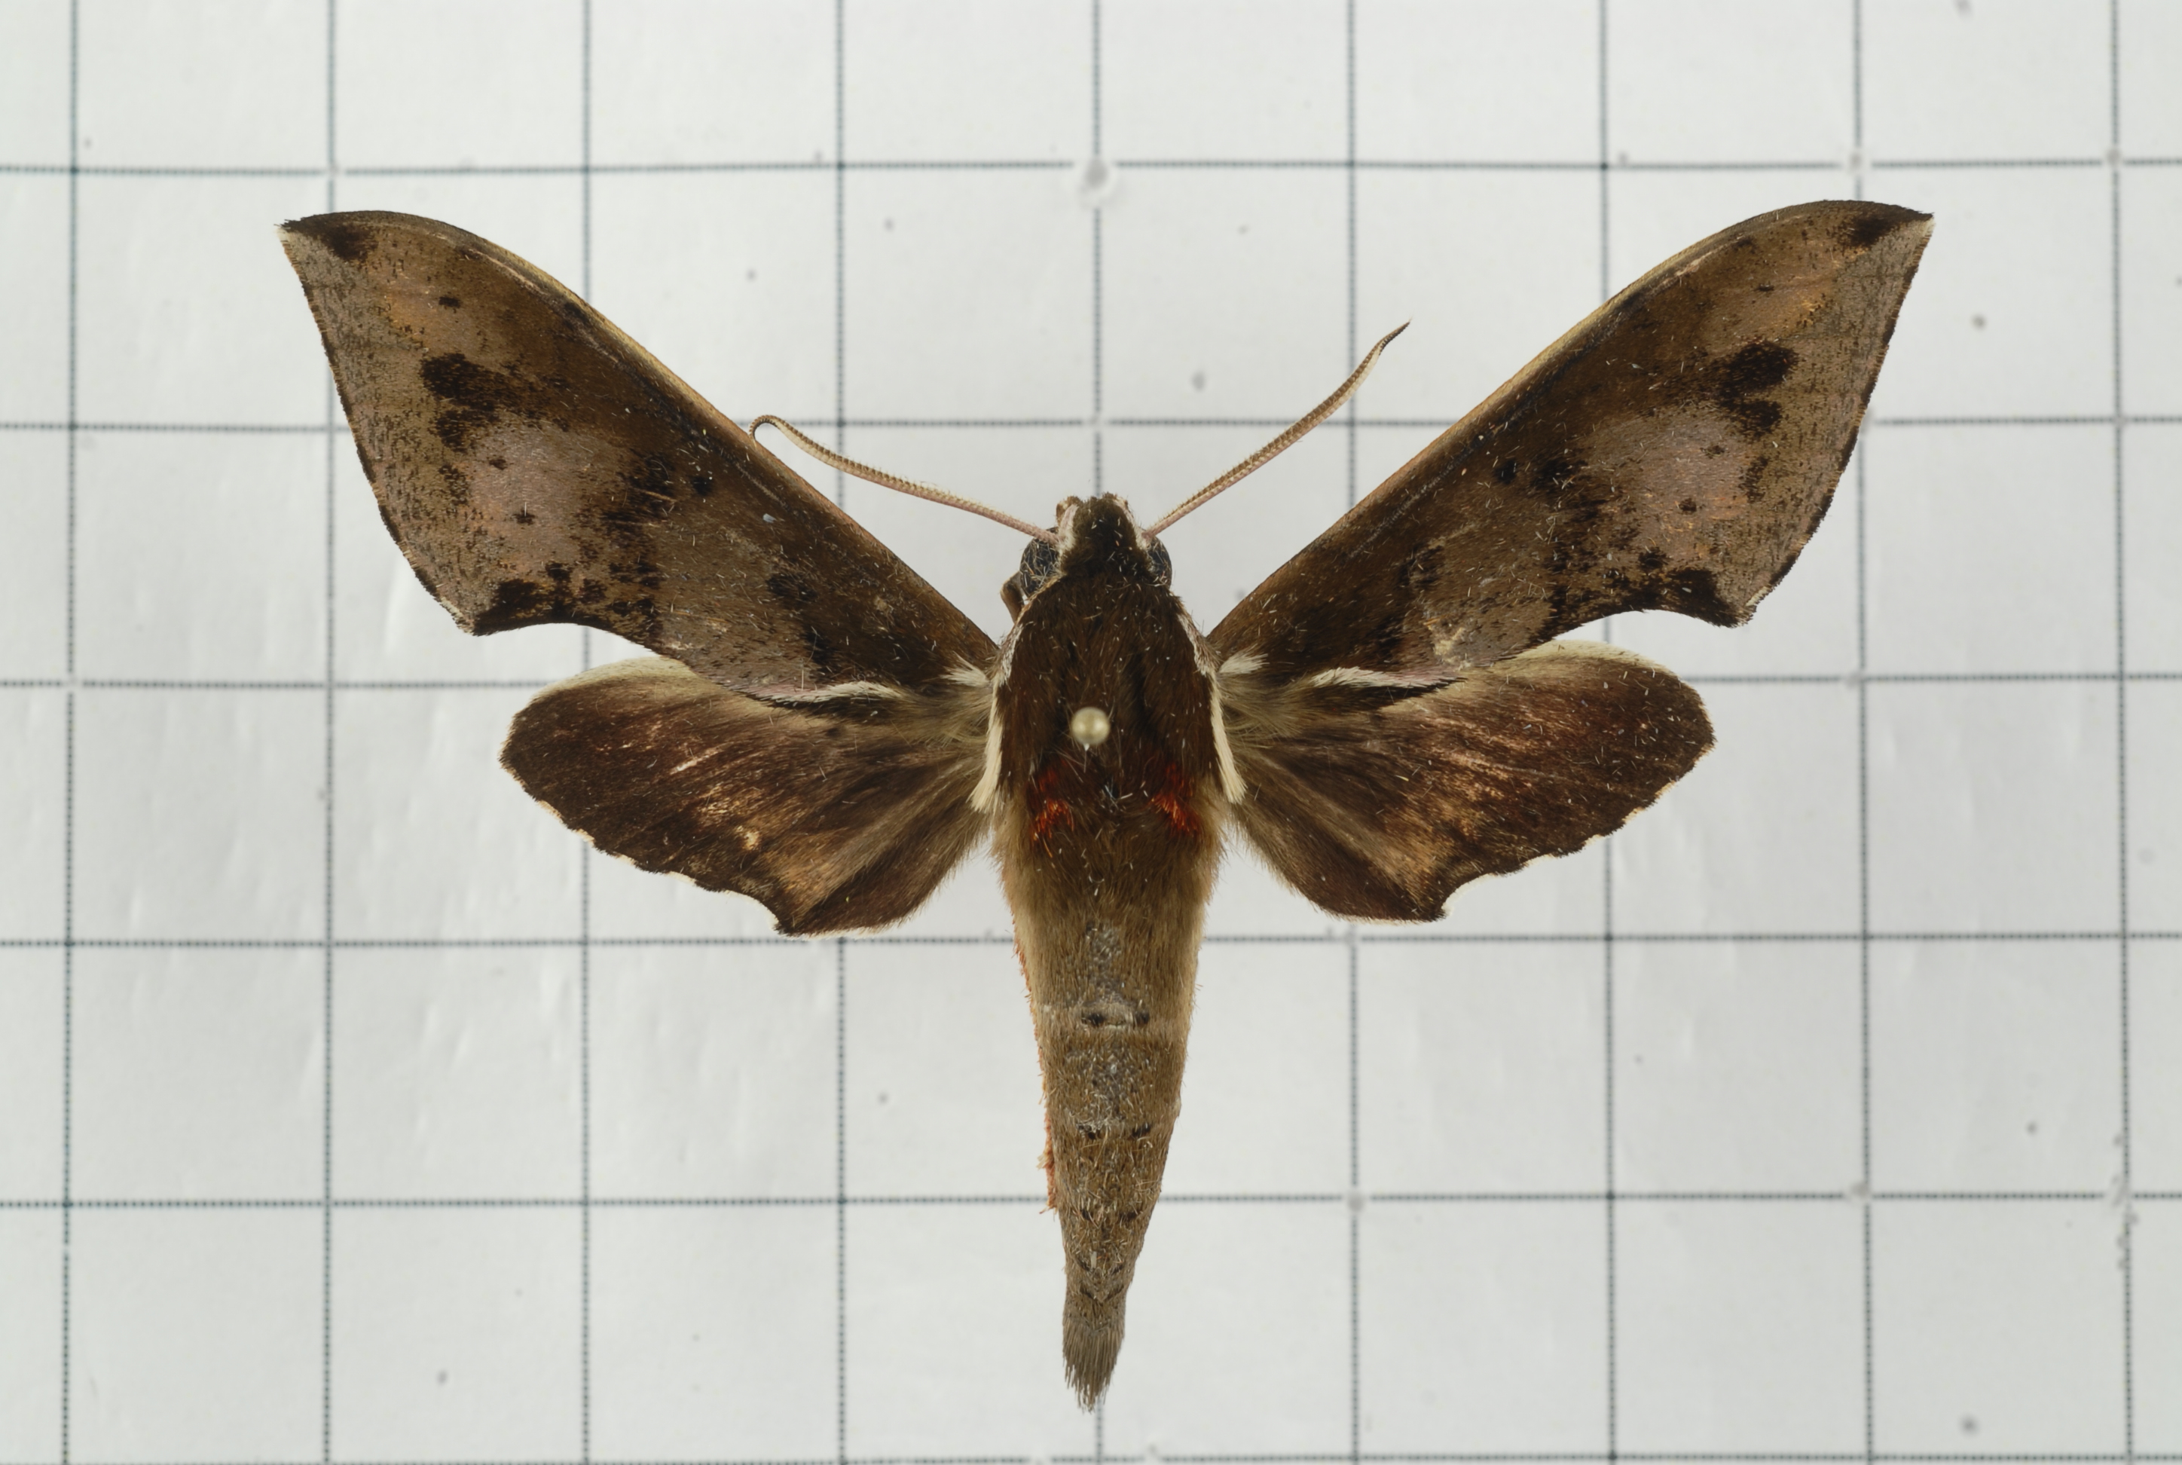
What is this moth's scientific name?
Rhagastis binoculata
